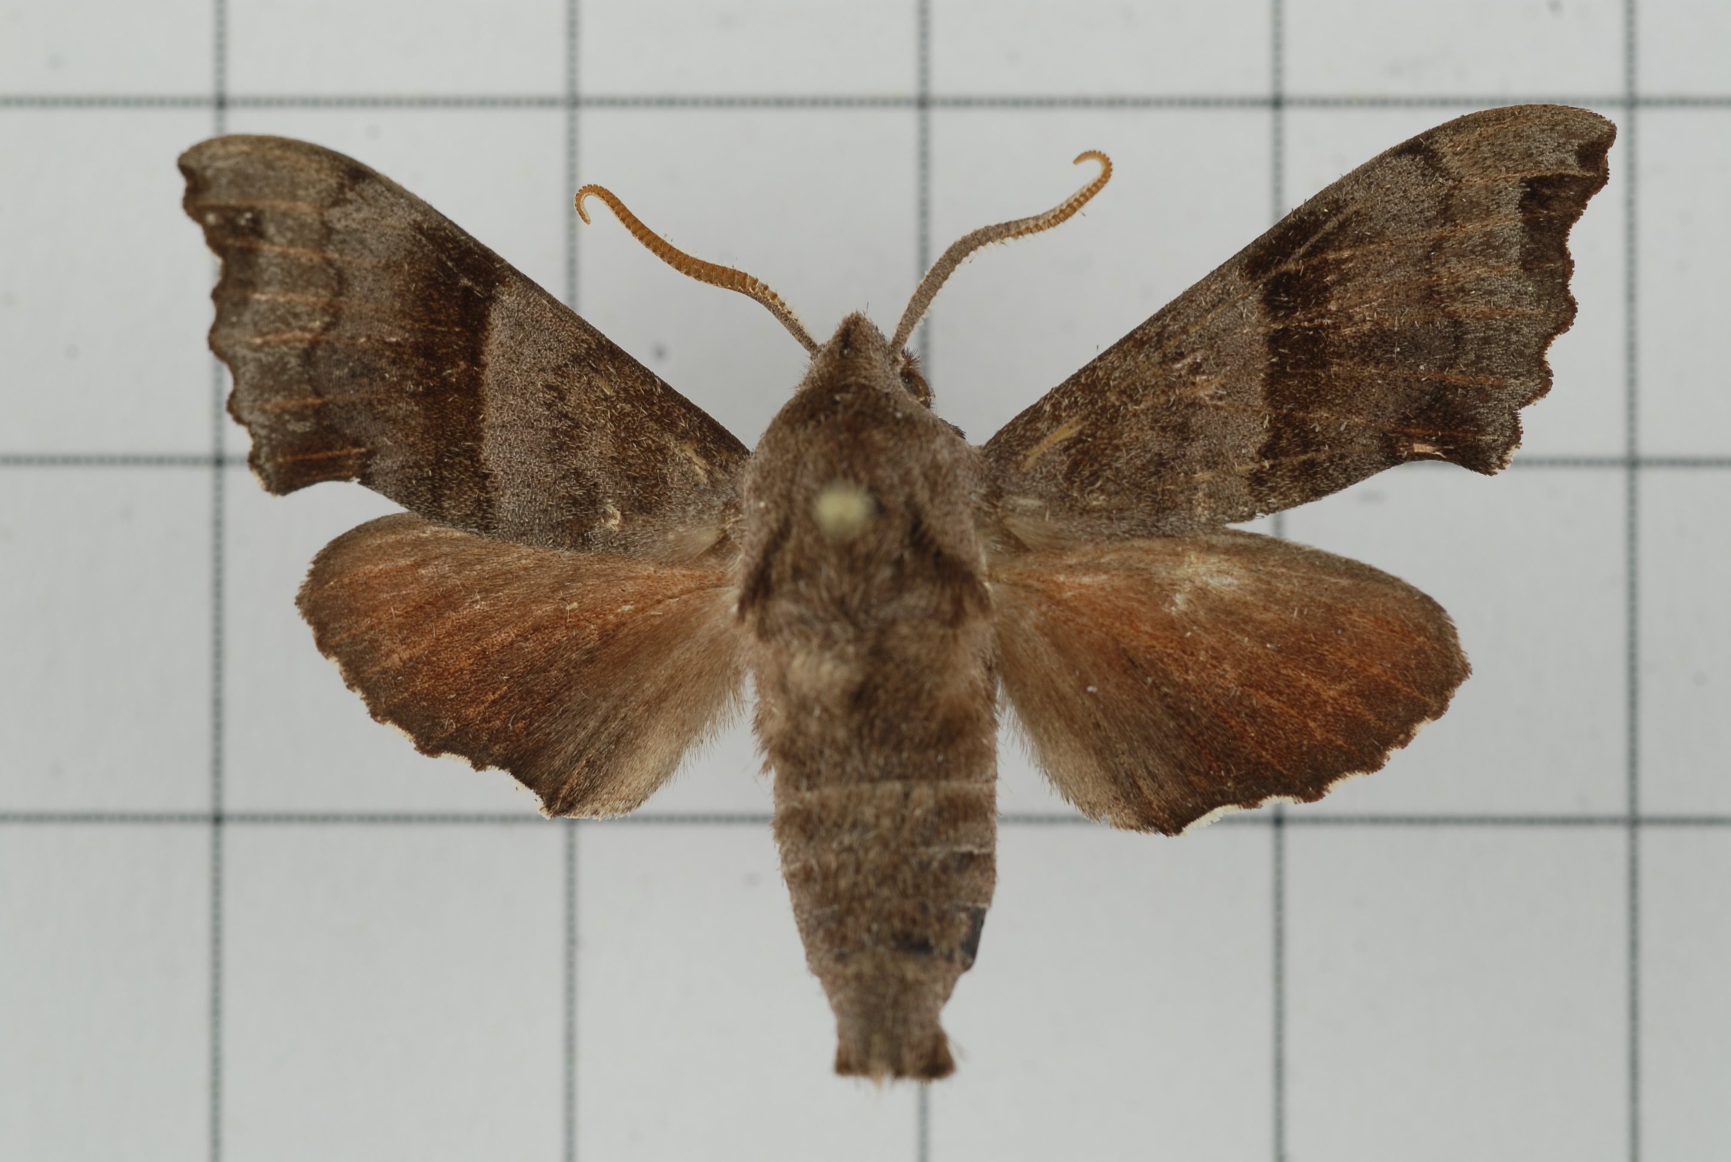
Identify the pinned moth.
Cypoides chinensis
